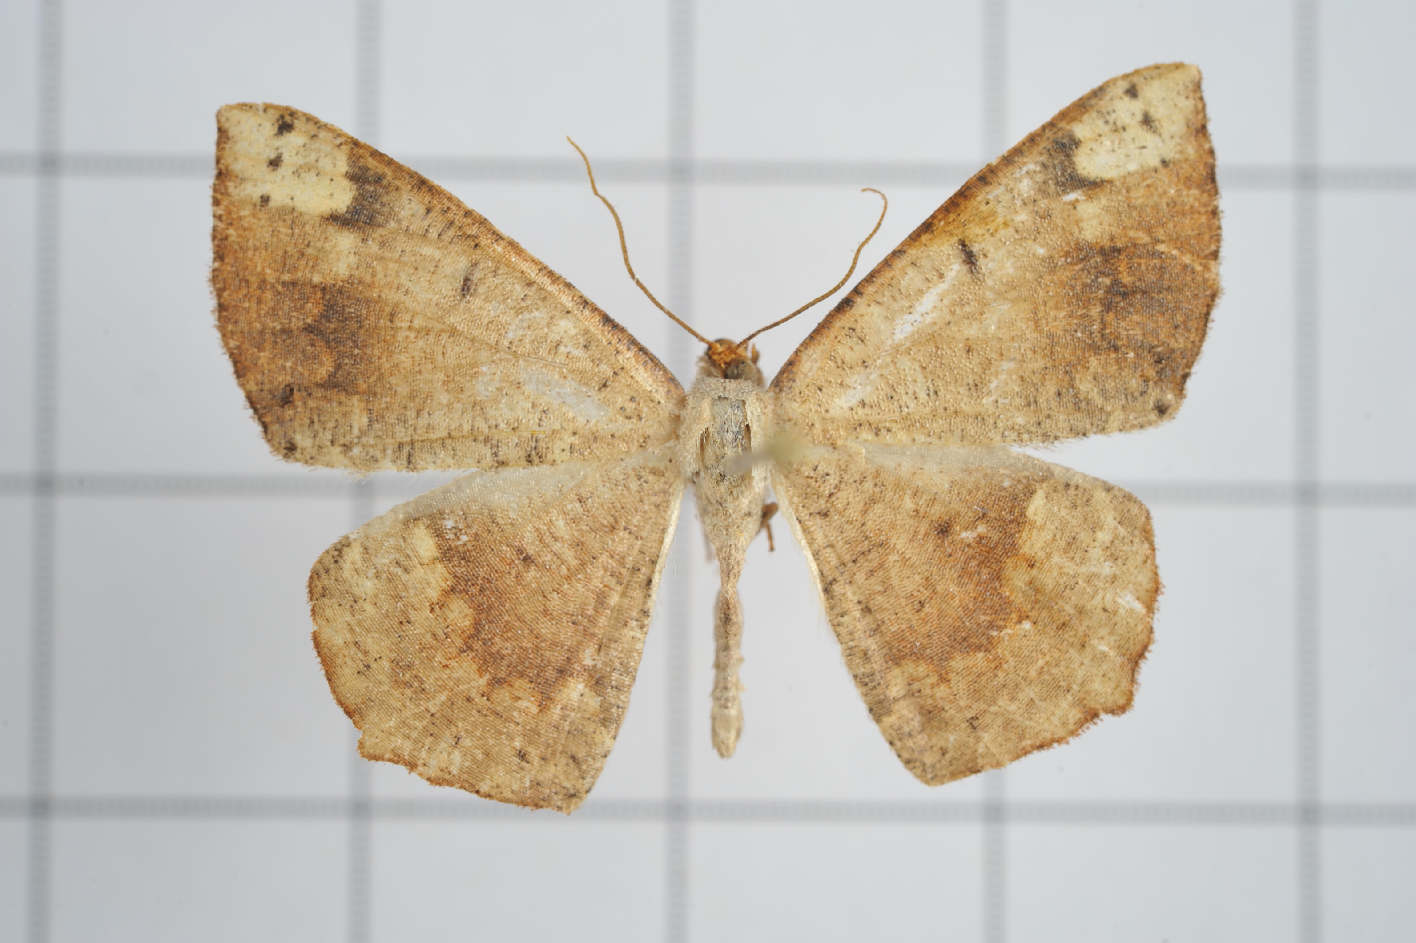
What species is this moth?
Peratostega deletaria deletaria
